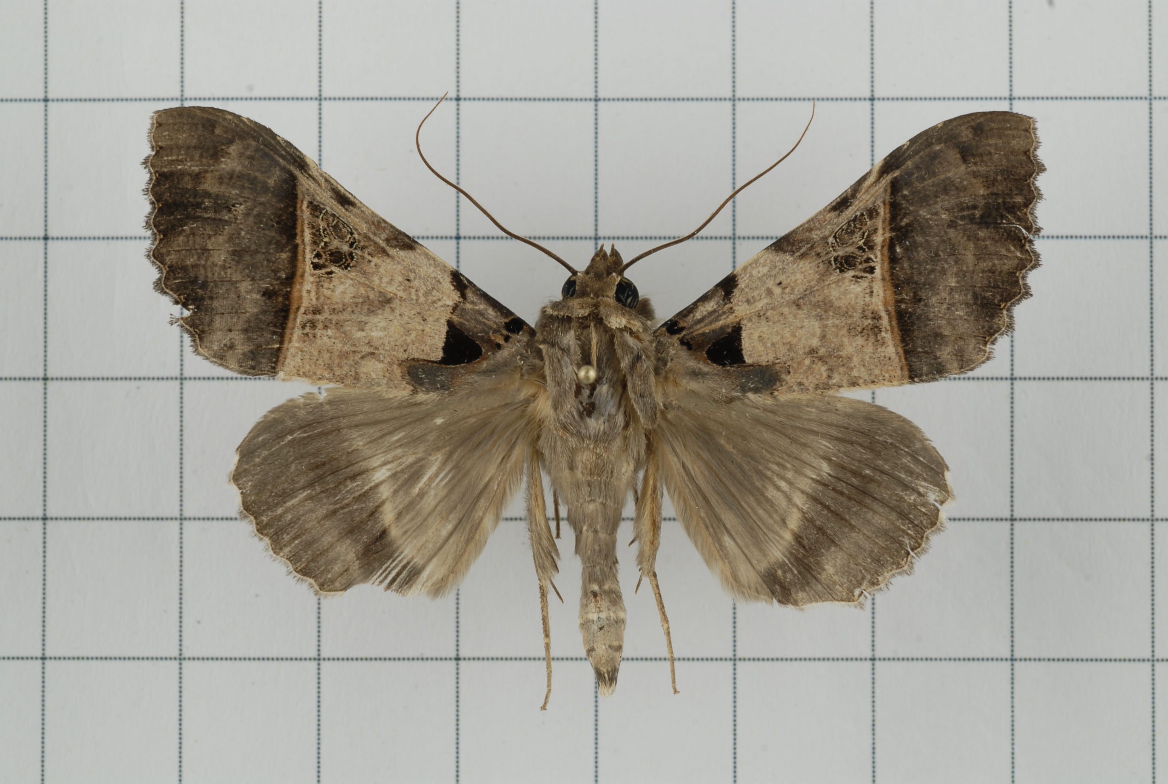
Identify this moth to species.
Serrodes campana
